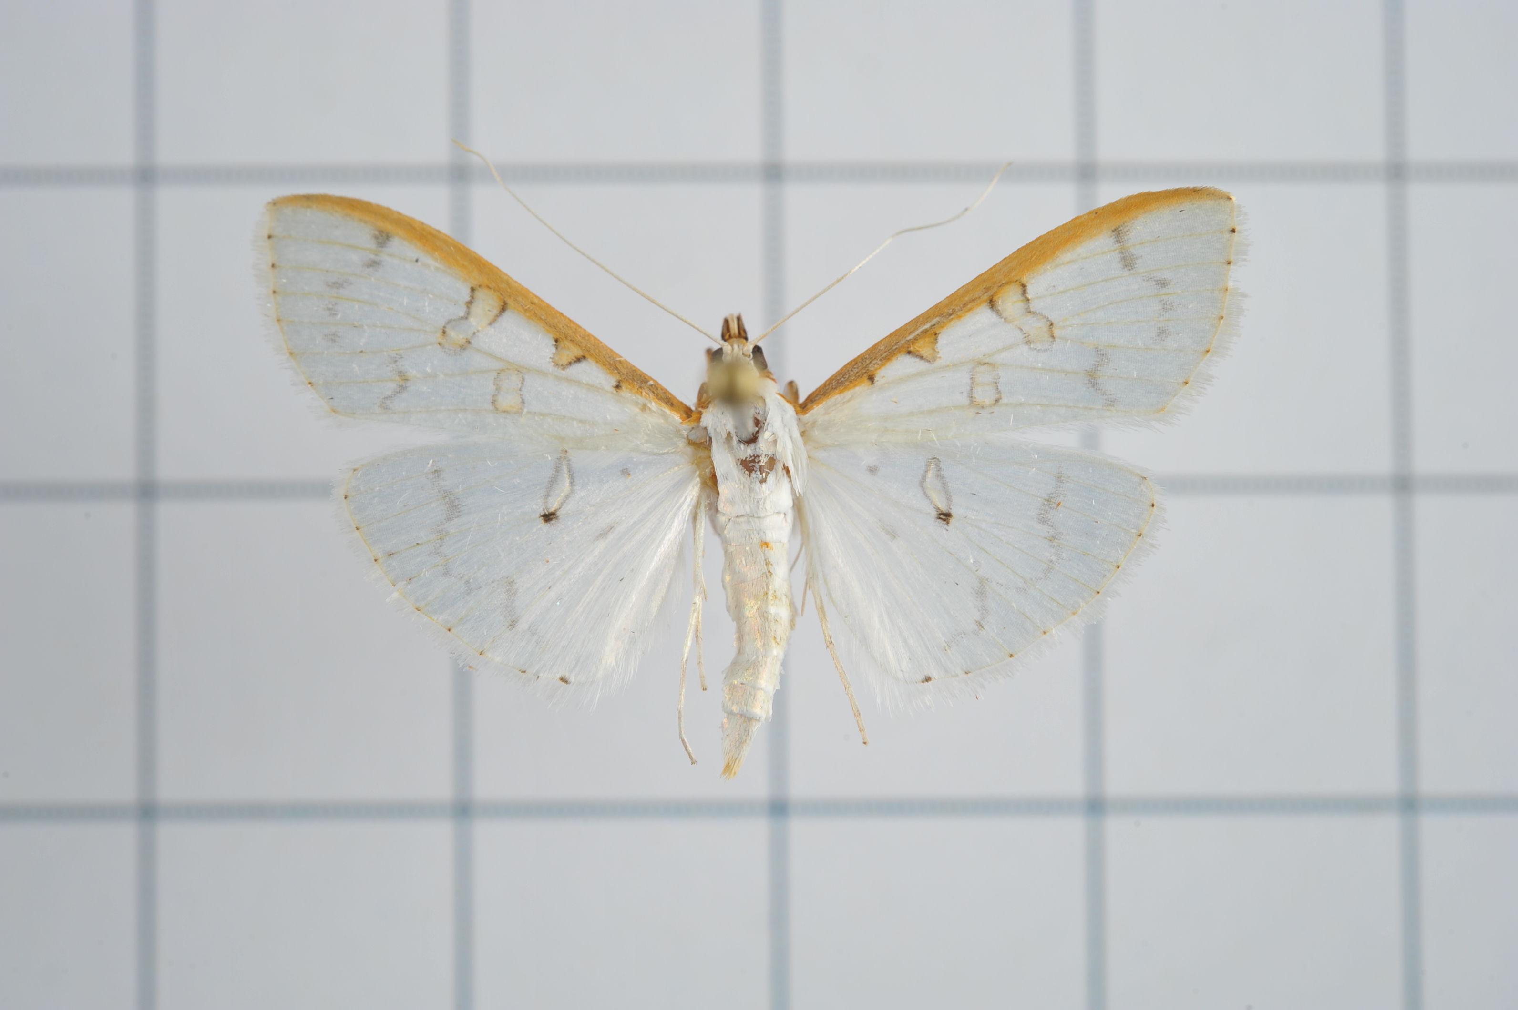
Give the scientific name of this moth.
Palpita hypohomalia
